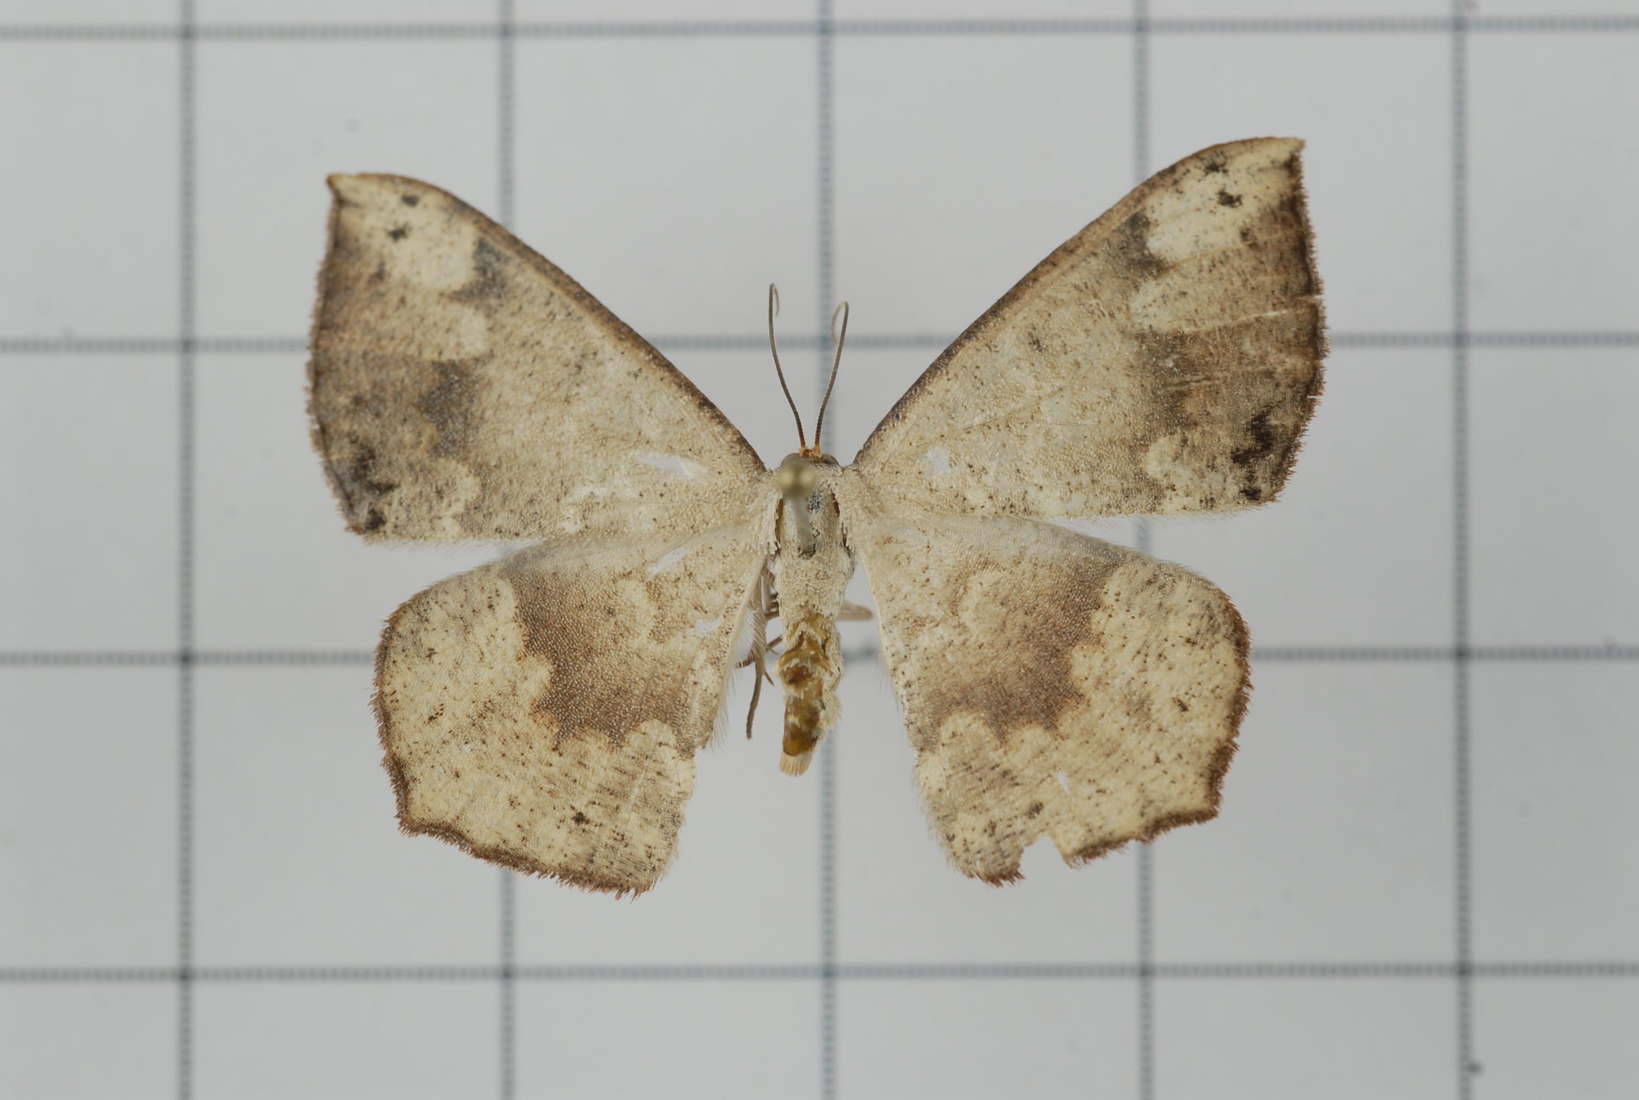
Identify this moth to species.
Peratostega deletaria deletaria
